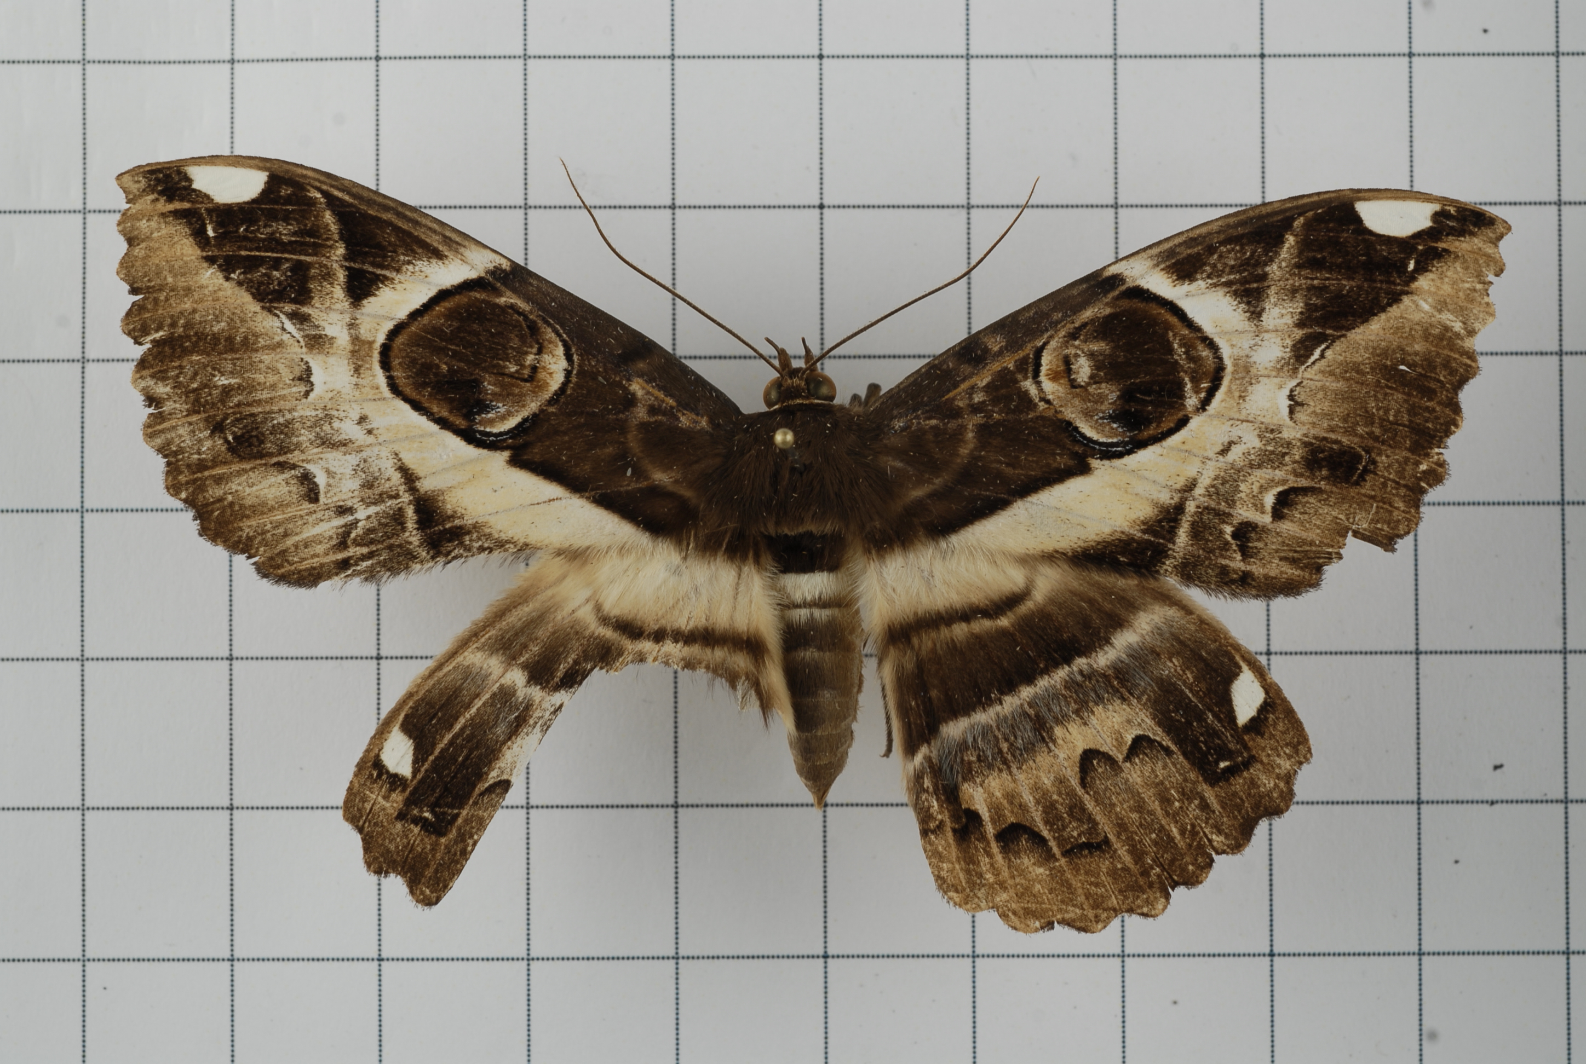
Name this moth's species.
Erebus ephesperis
